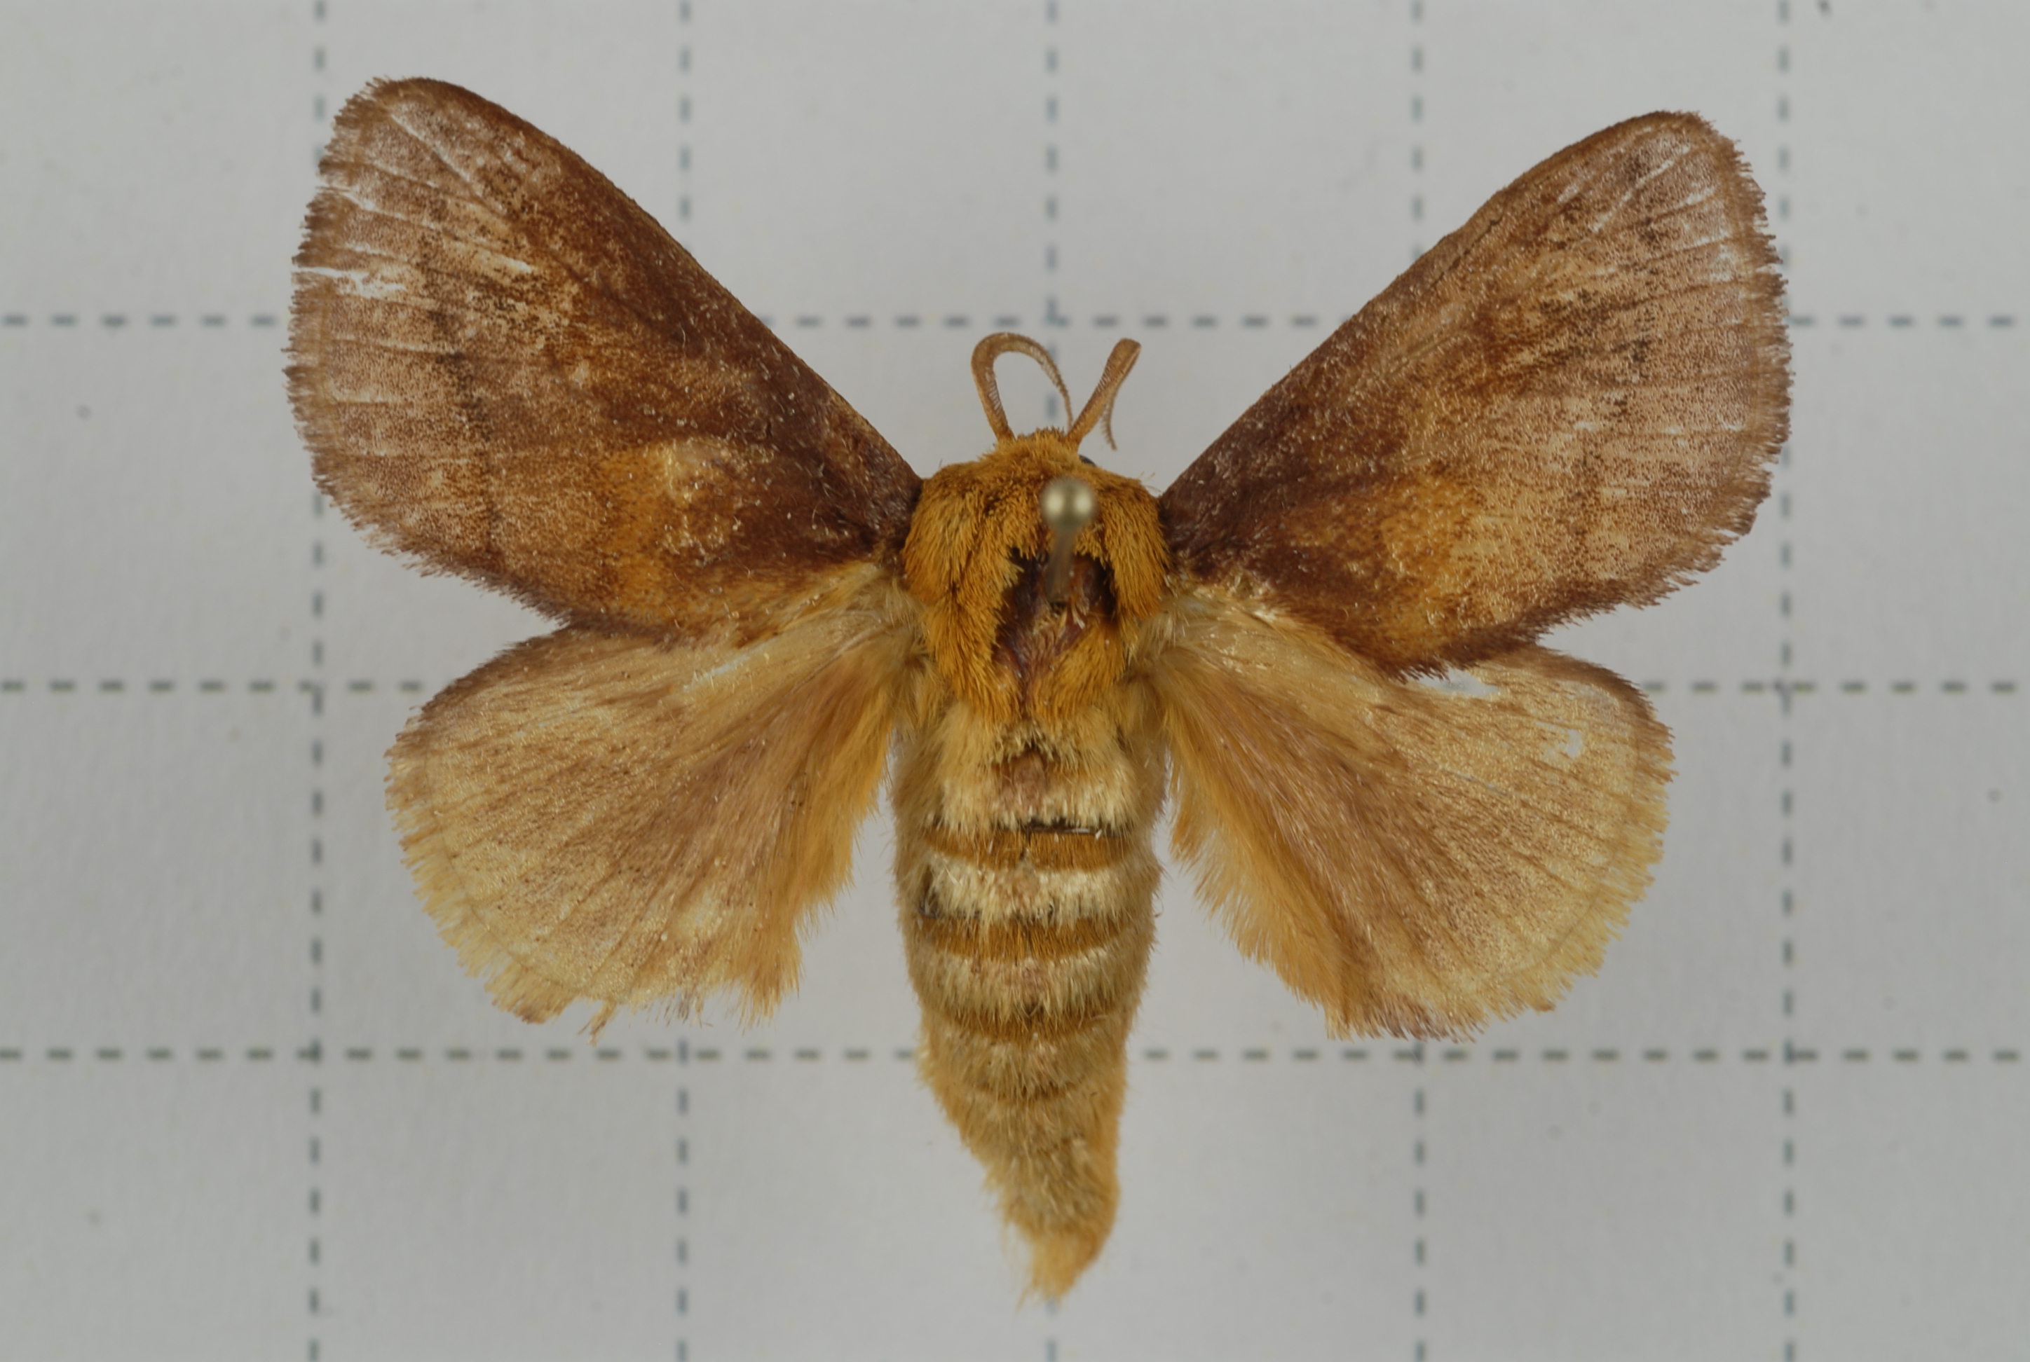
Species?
Narosoideus vulpina
